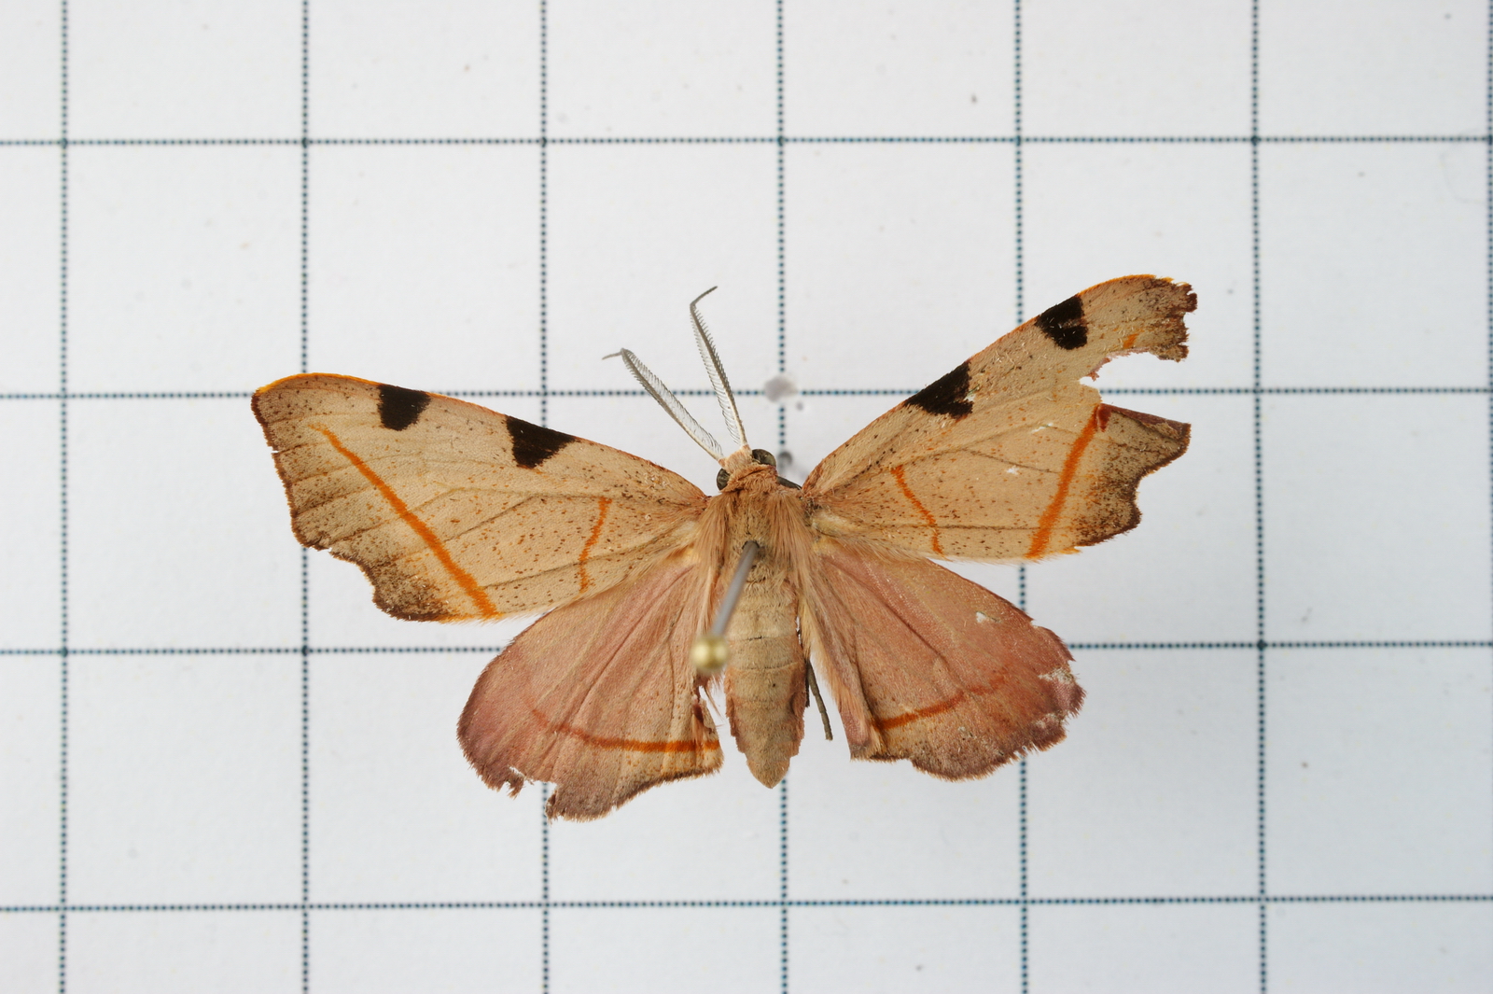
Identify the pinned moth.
Achrosis rufescens
